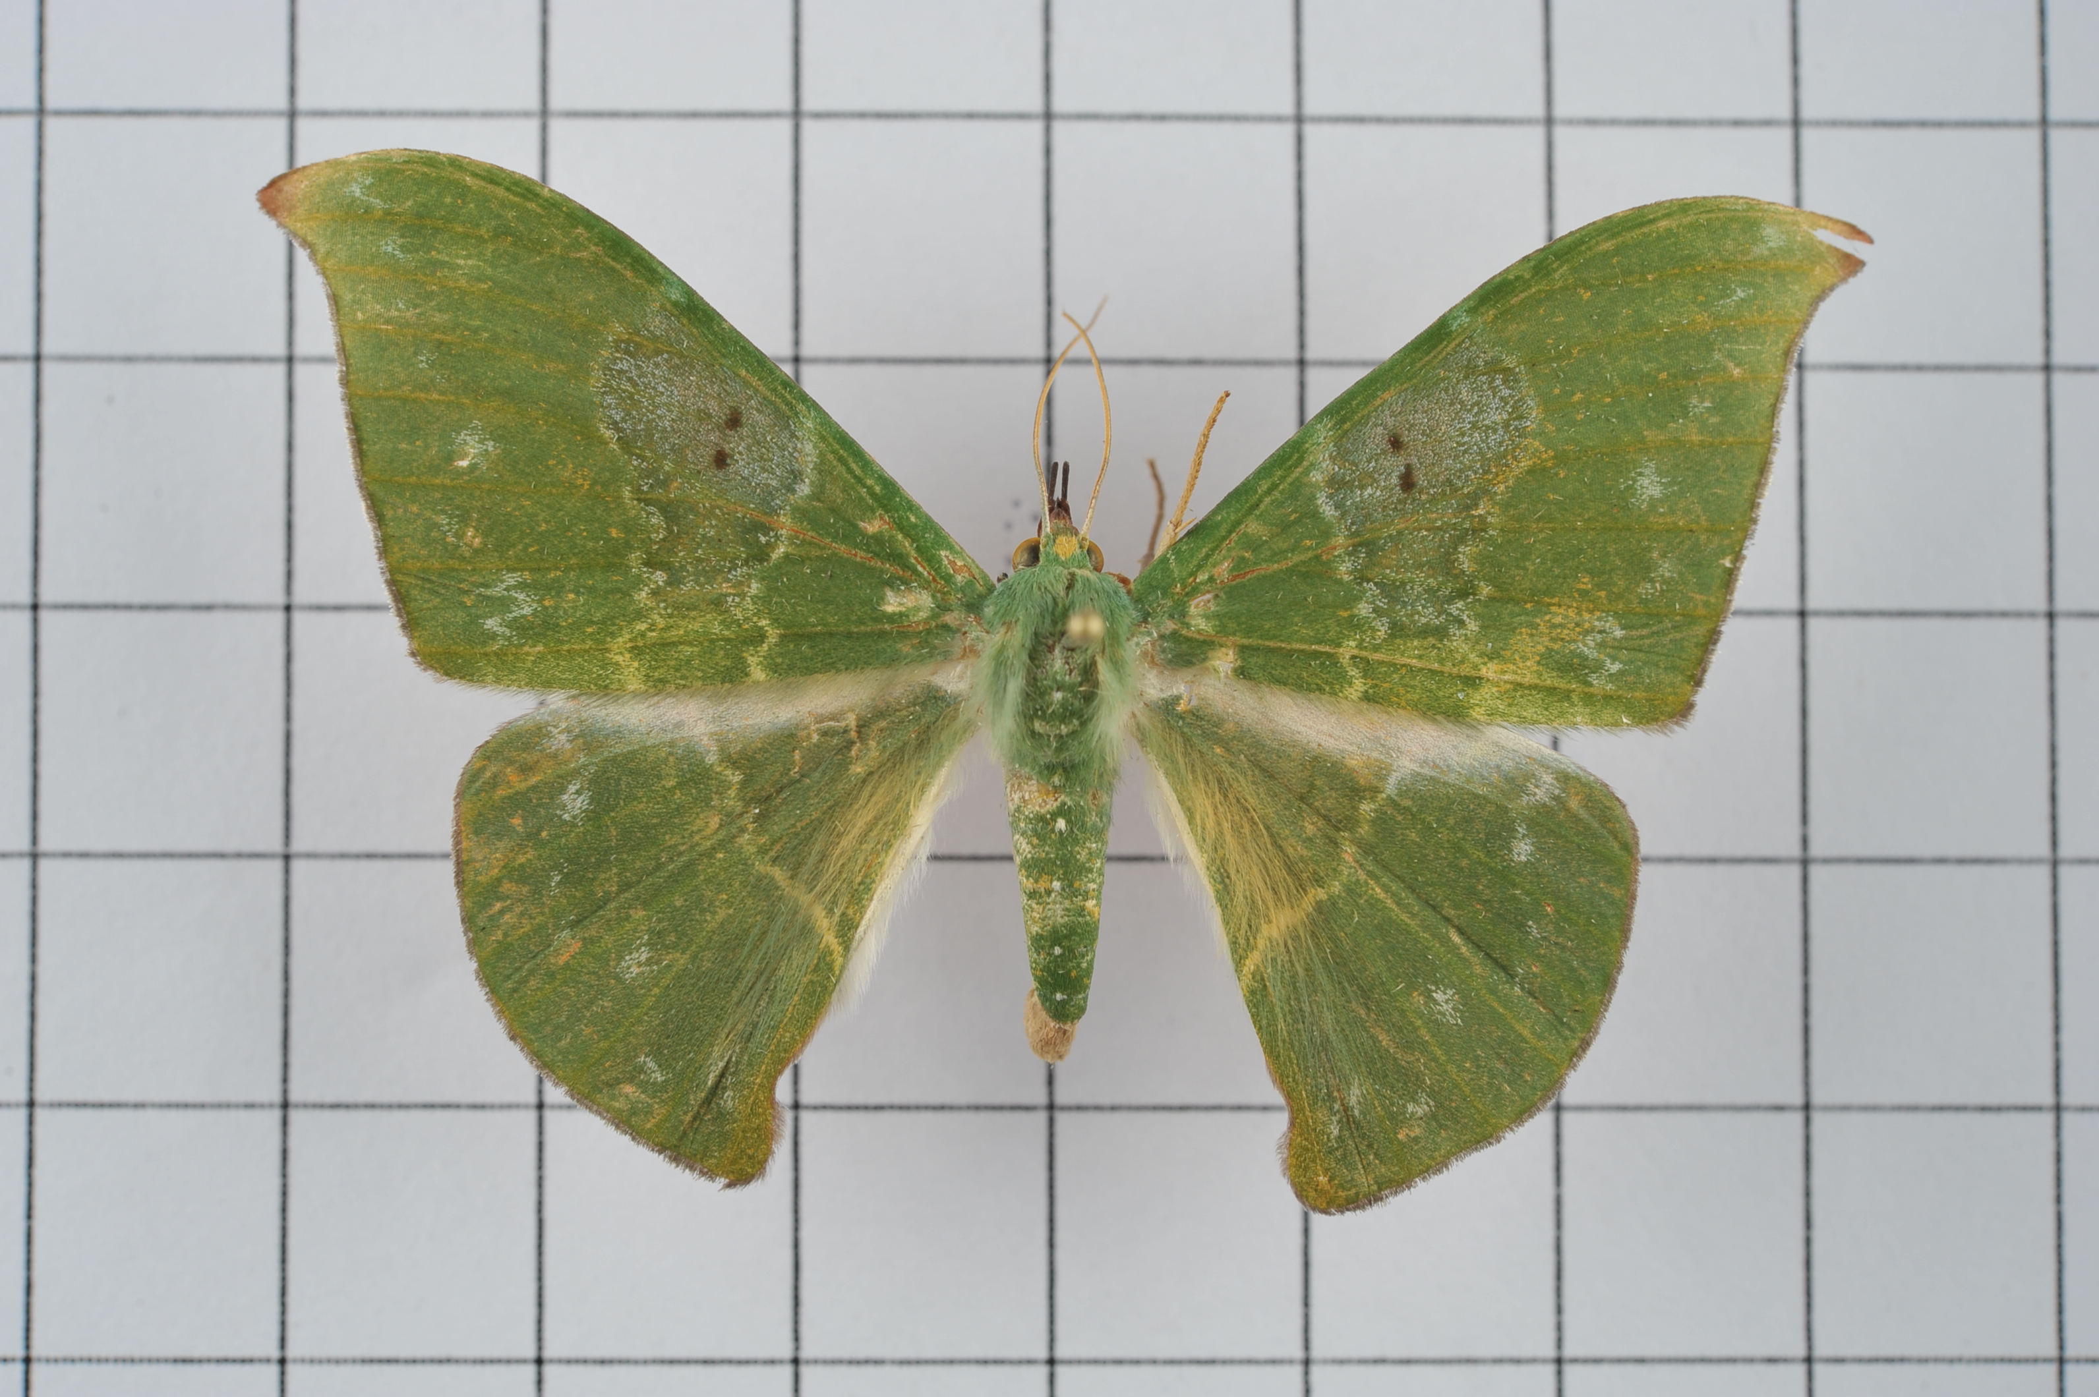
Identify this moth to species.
Tanaorhinus viridiluteata
